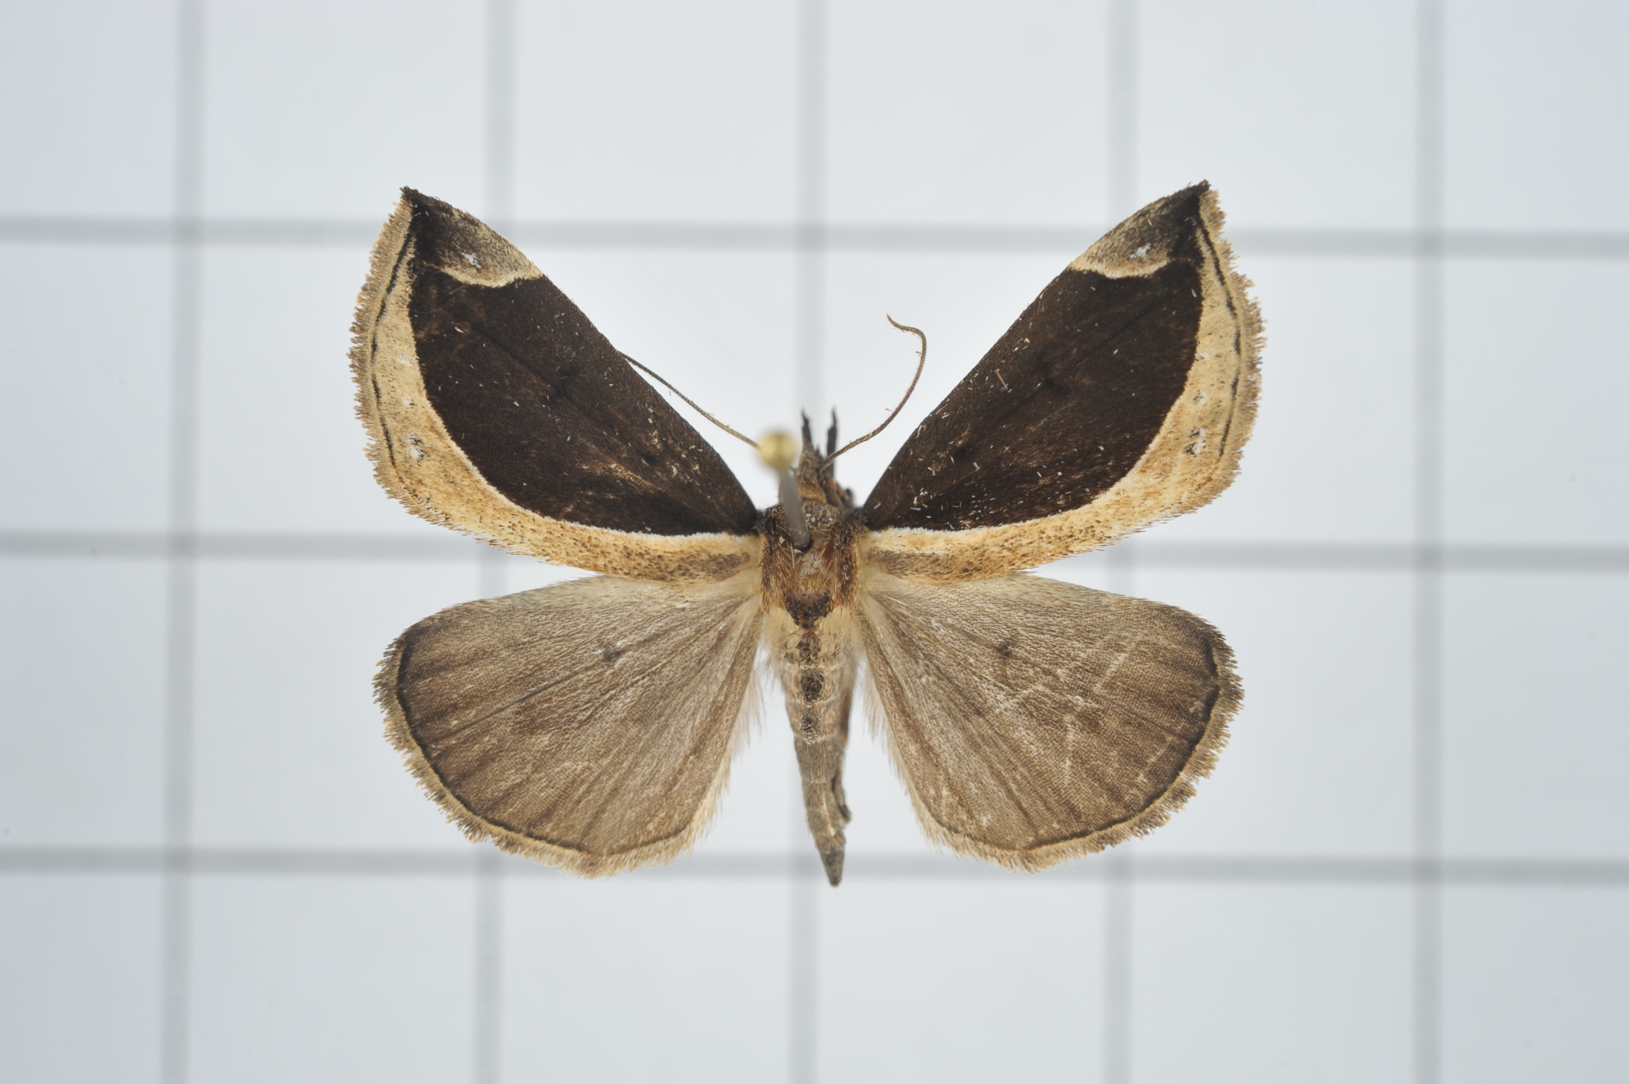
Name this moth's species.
Hypena perspicua
